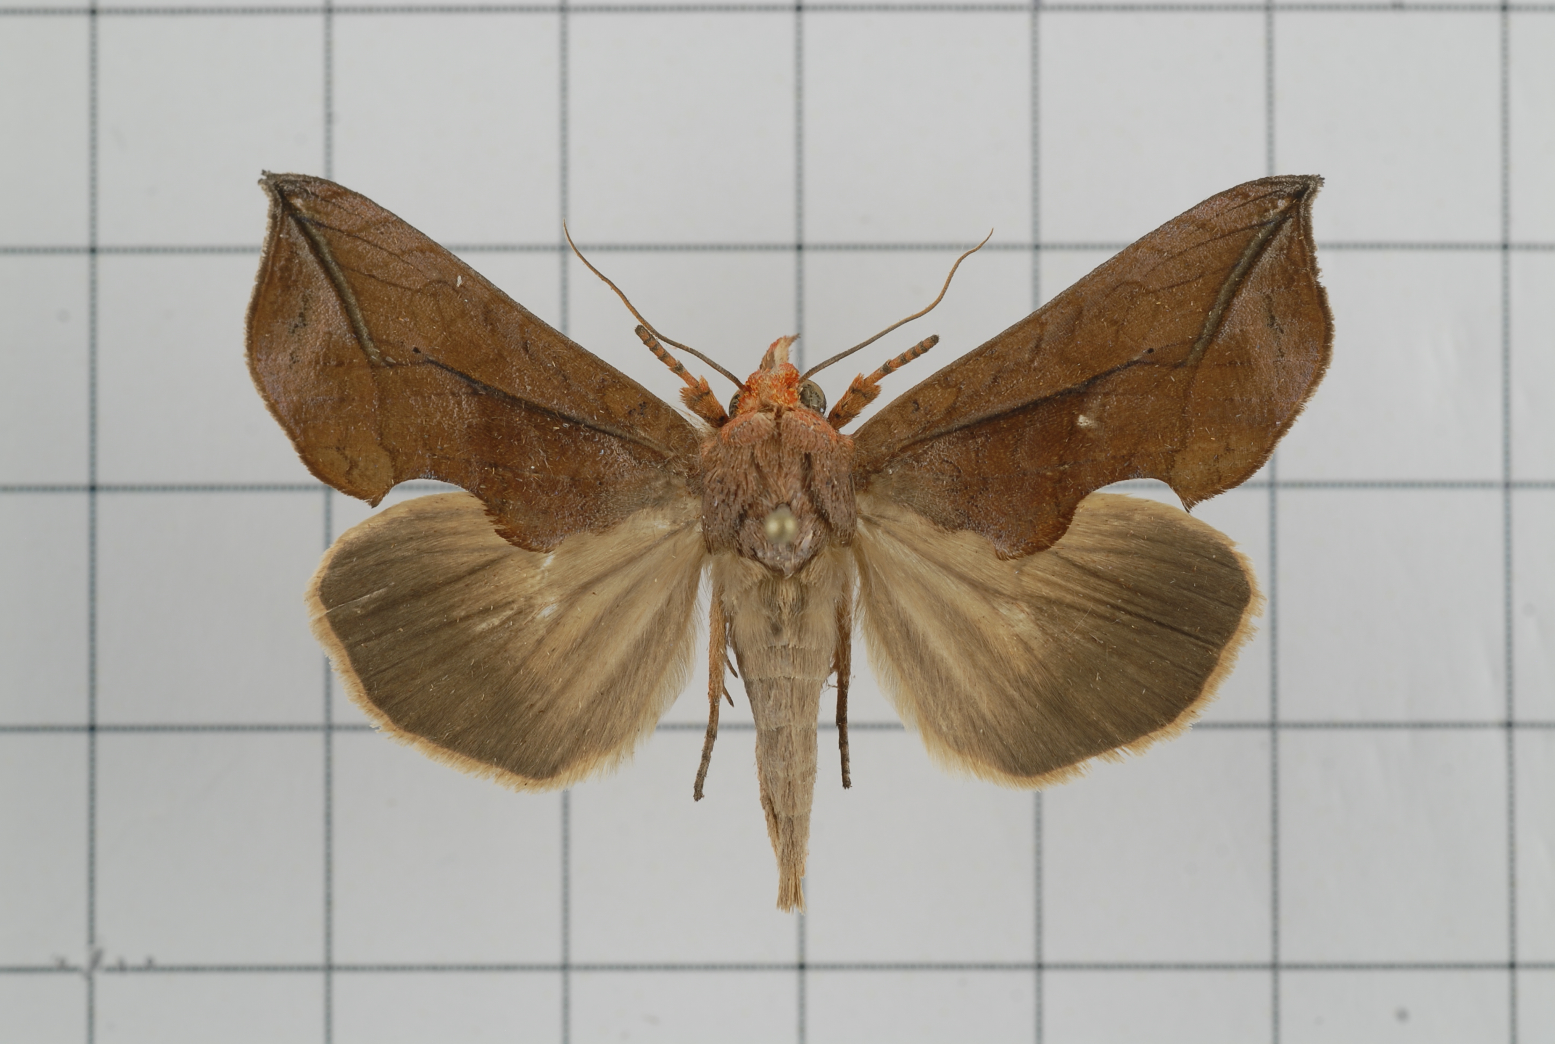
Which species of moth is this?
Oraesia excavata
